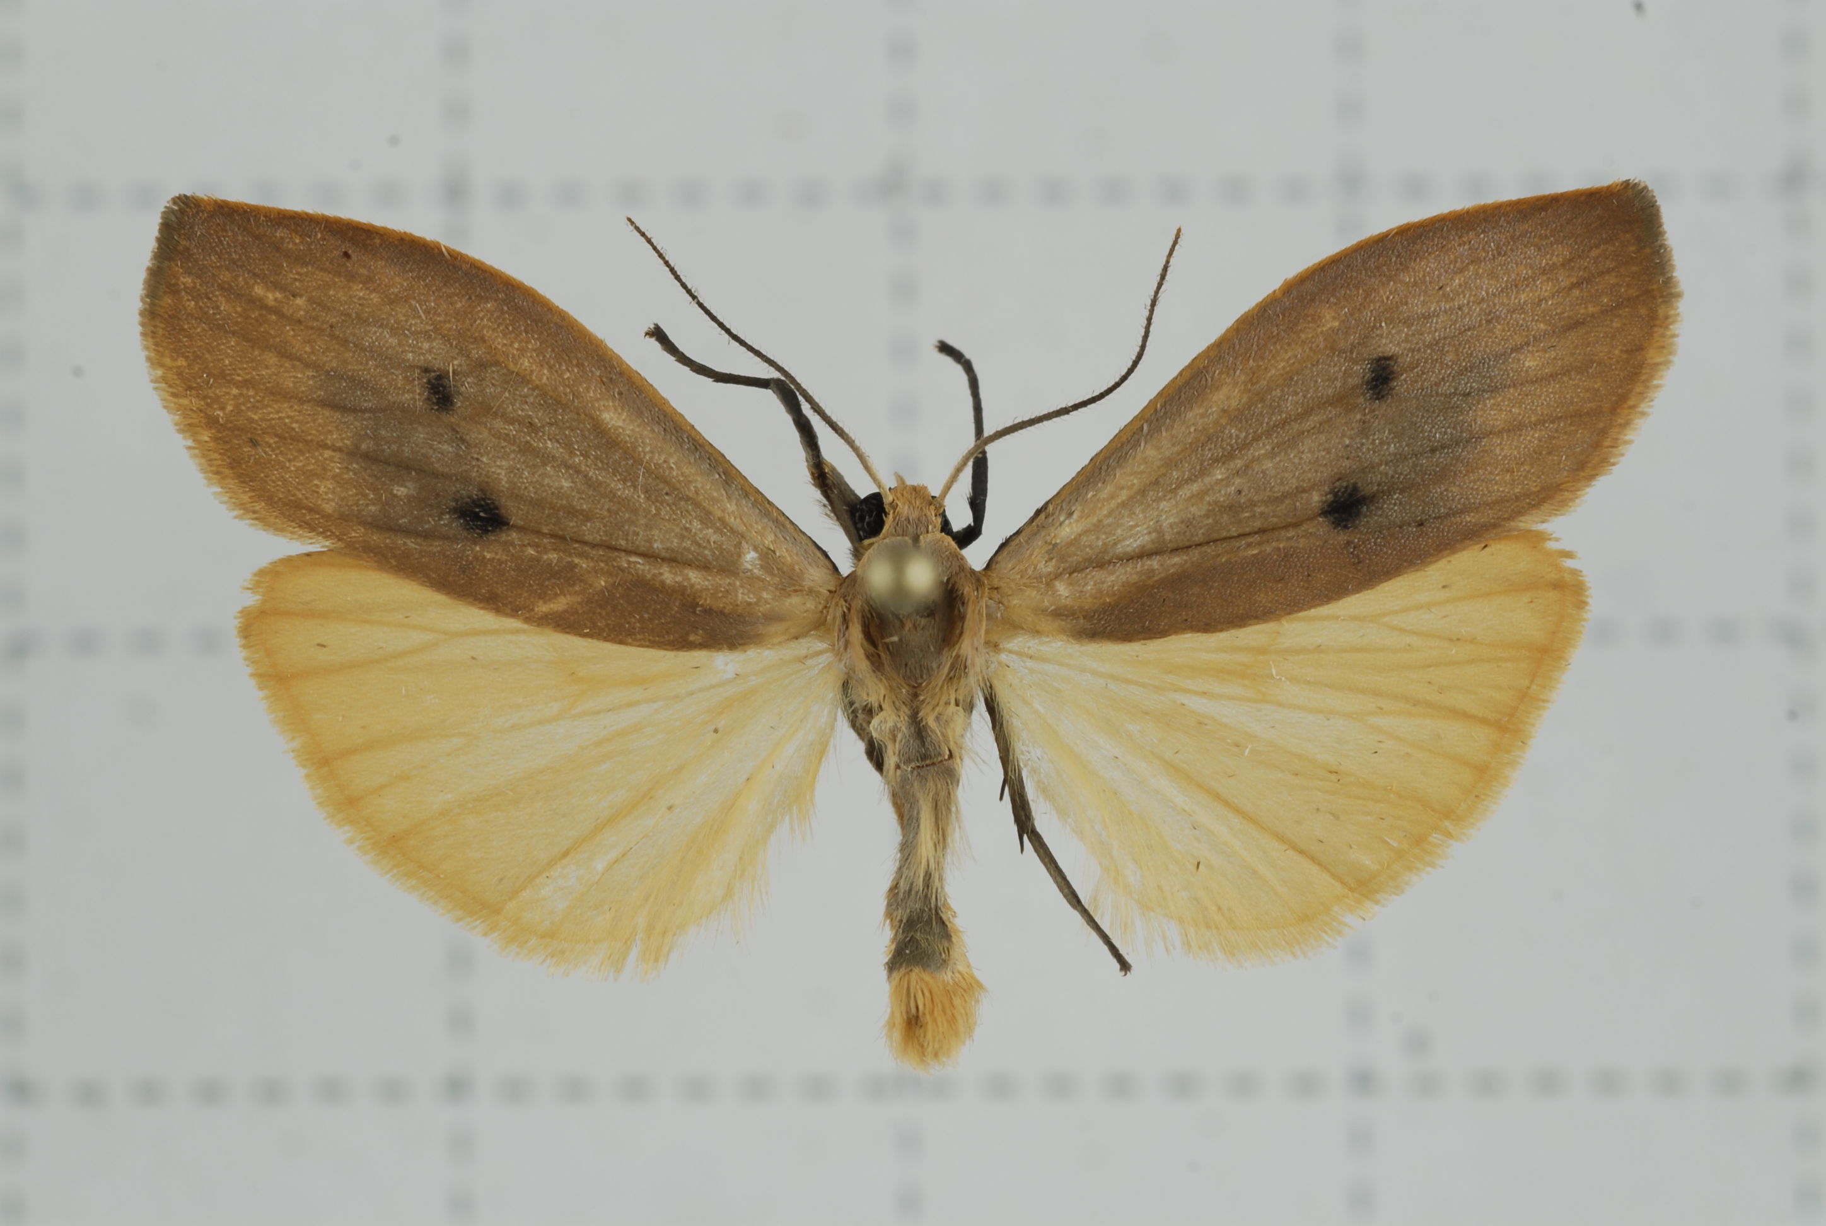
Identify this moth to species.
Manulea postmaculosa
